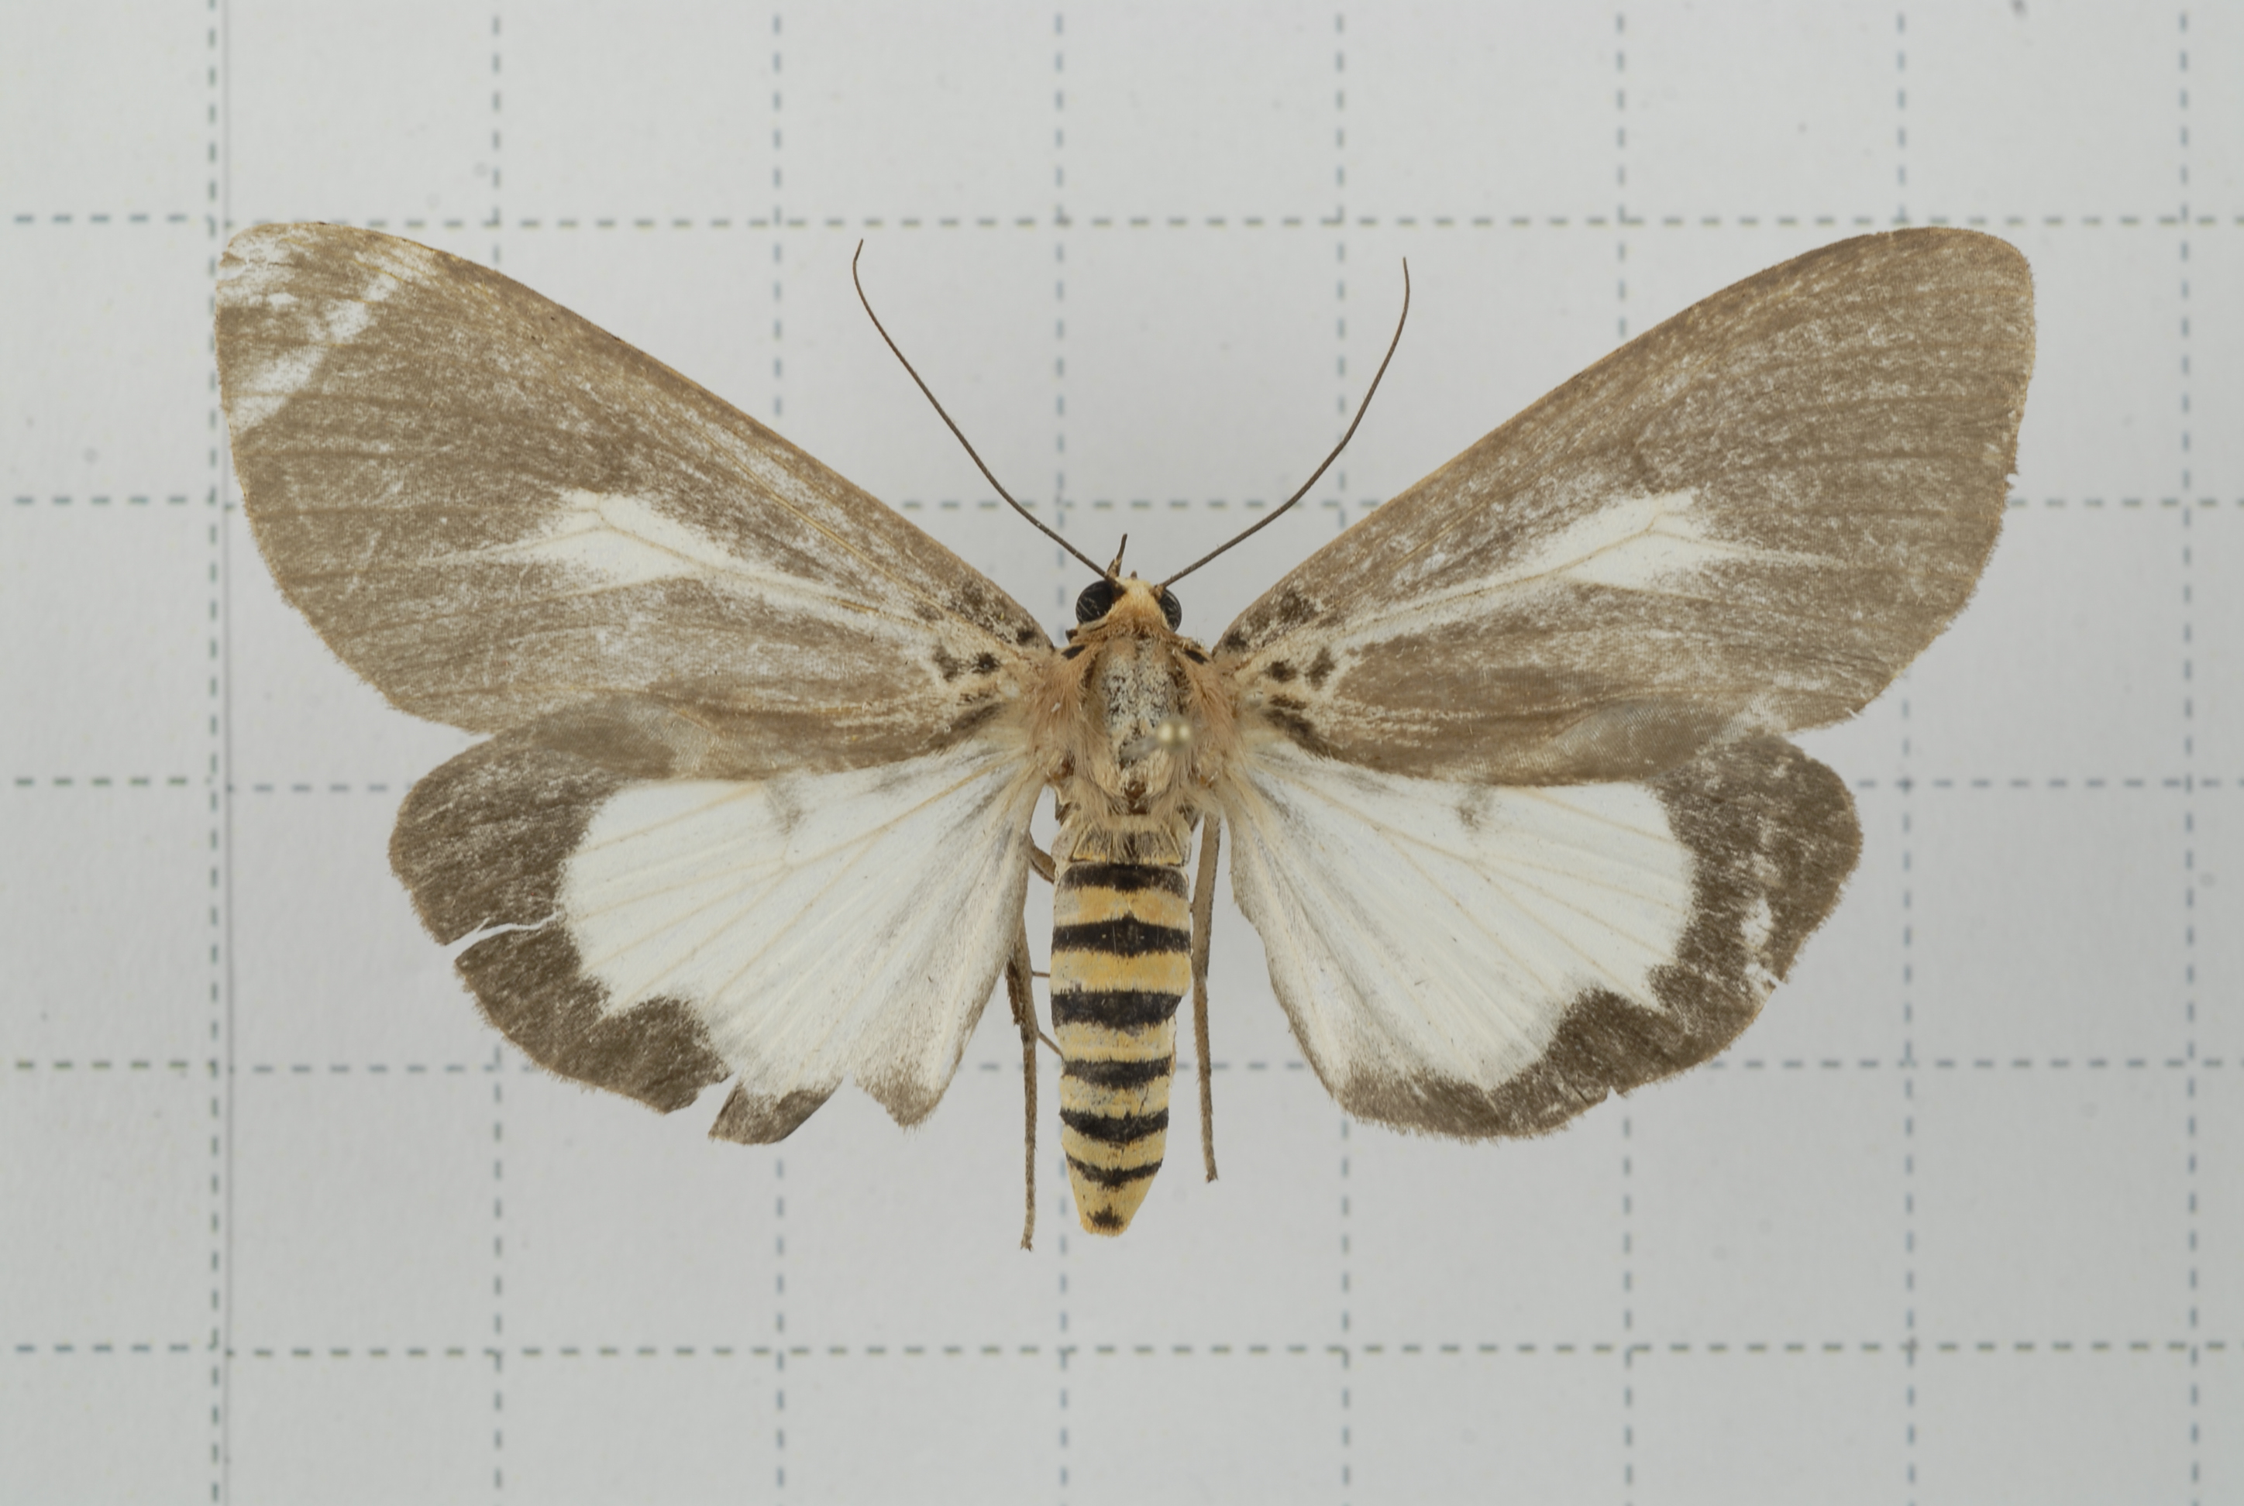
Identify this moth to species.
Asota heliconia zebrina
